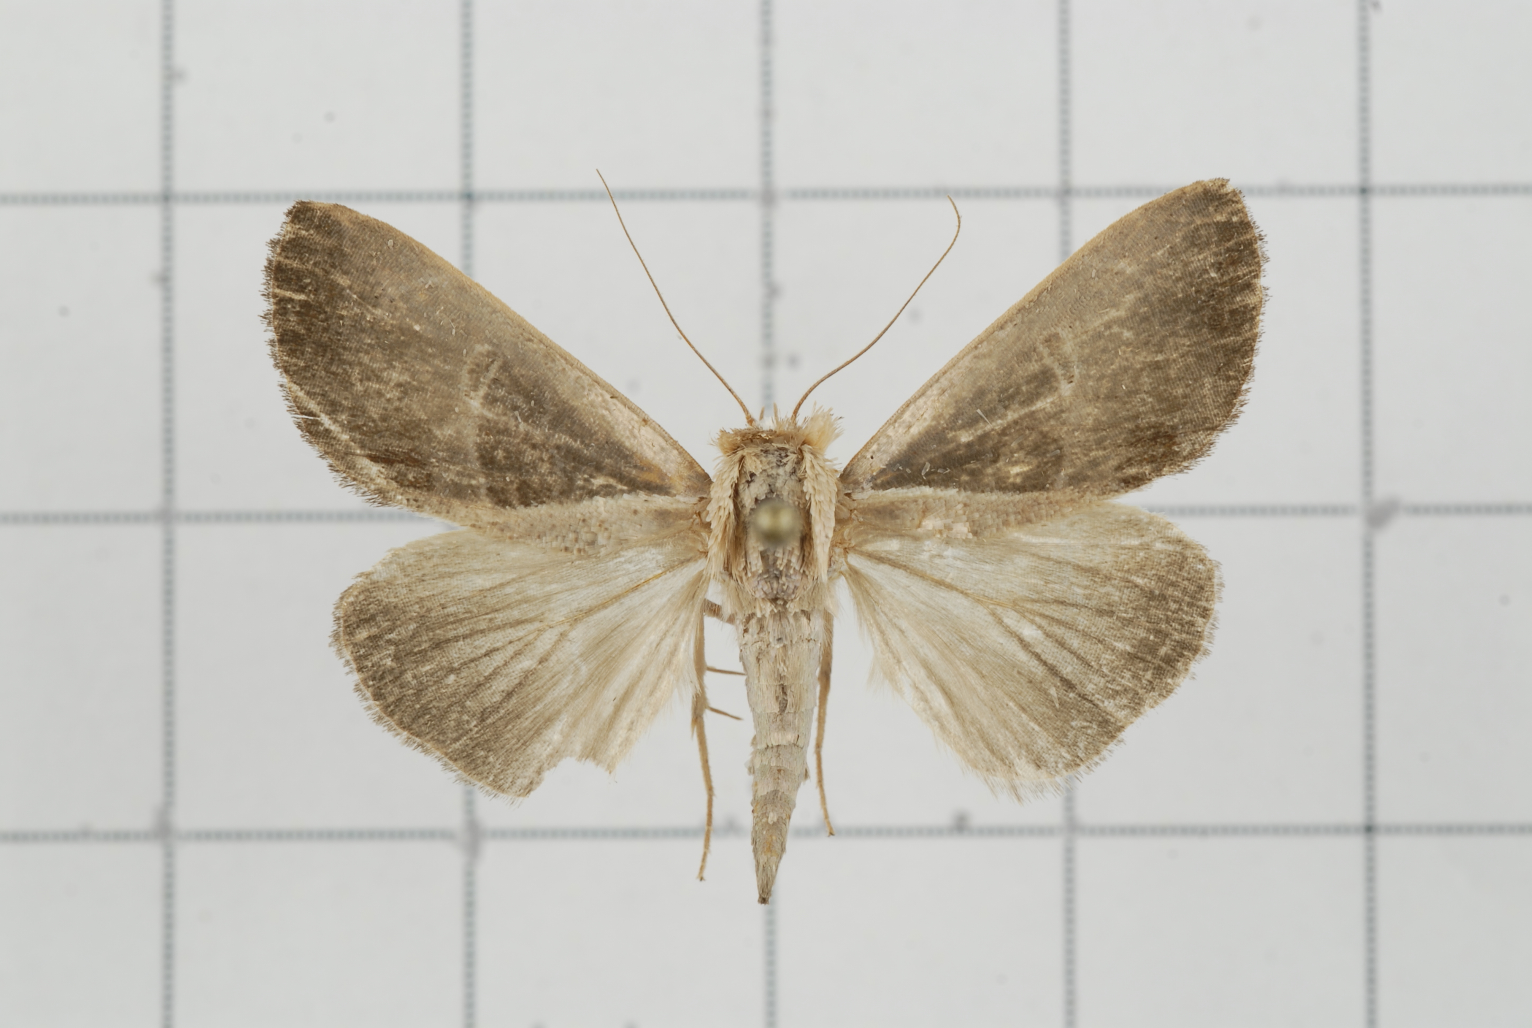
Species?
Westermannia elliptica elliptica
